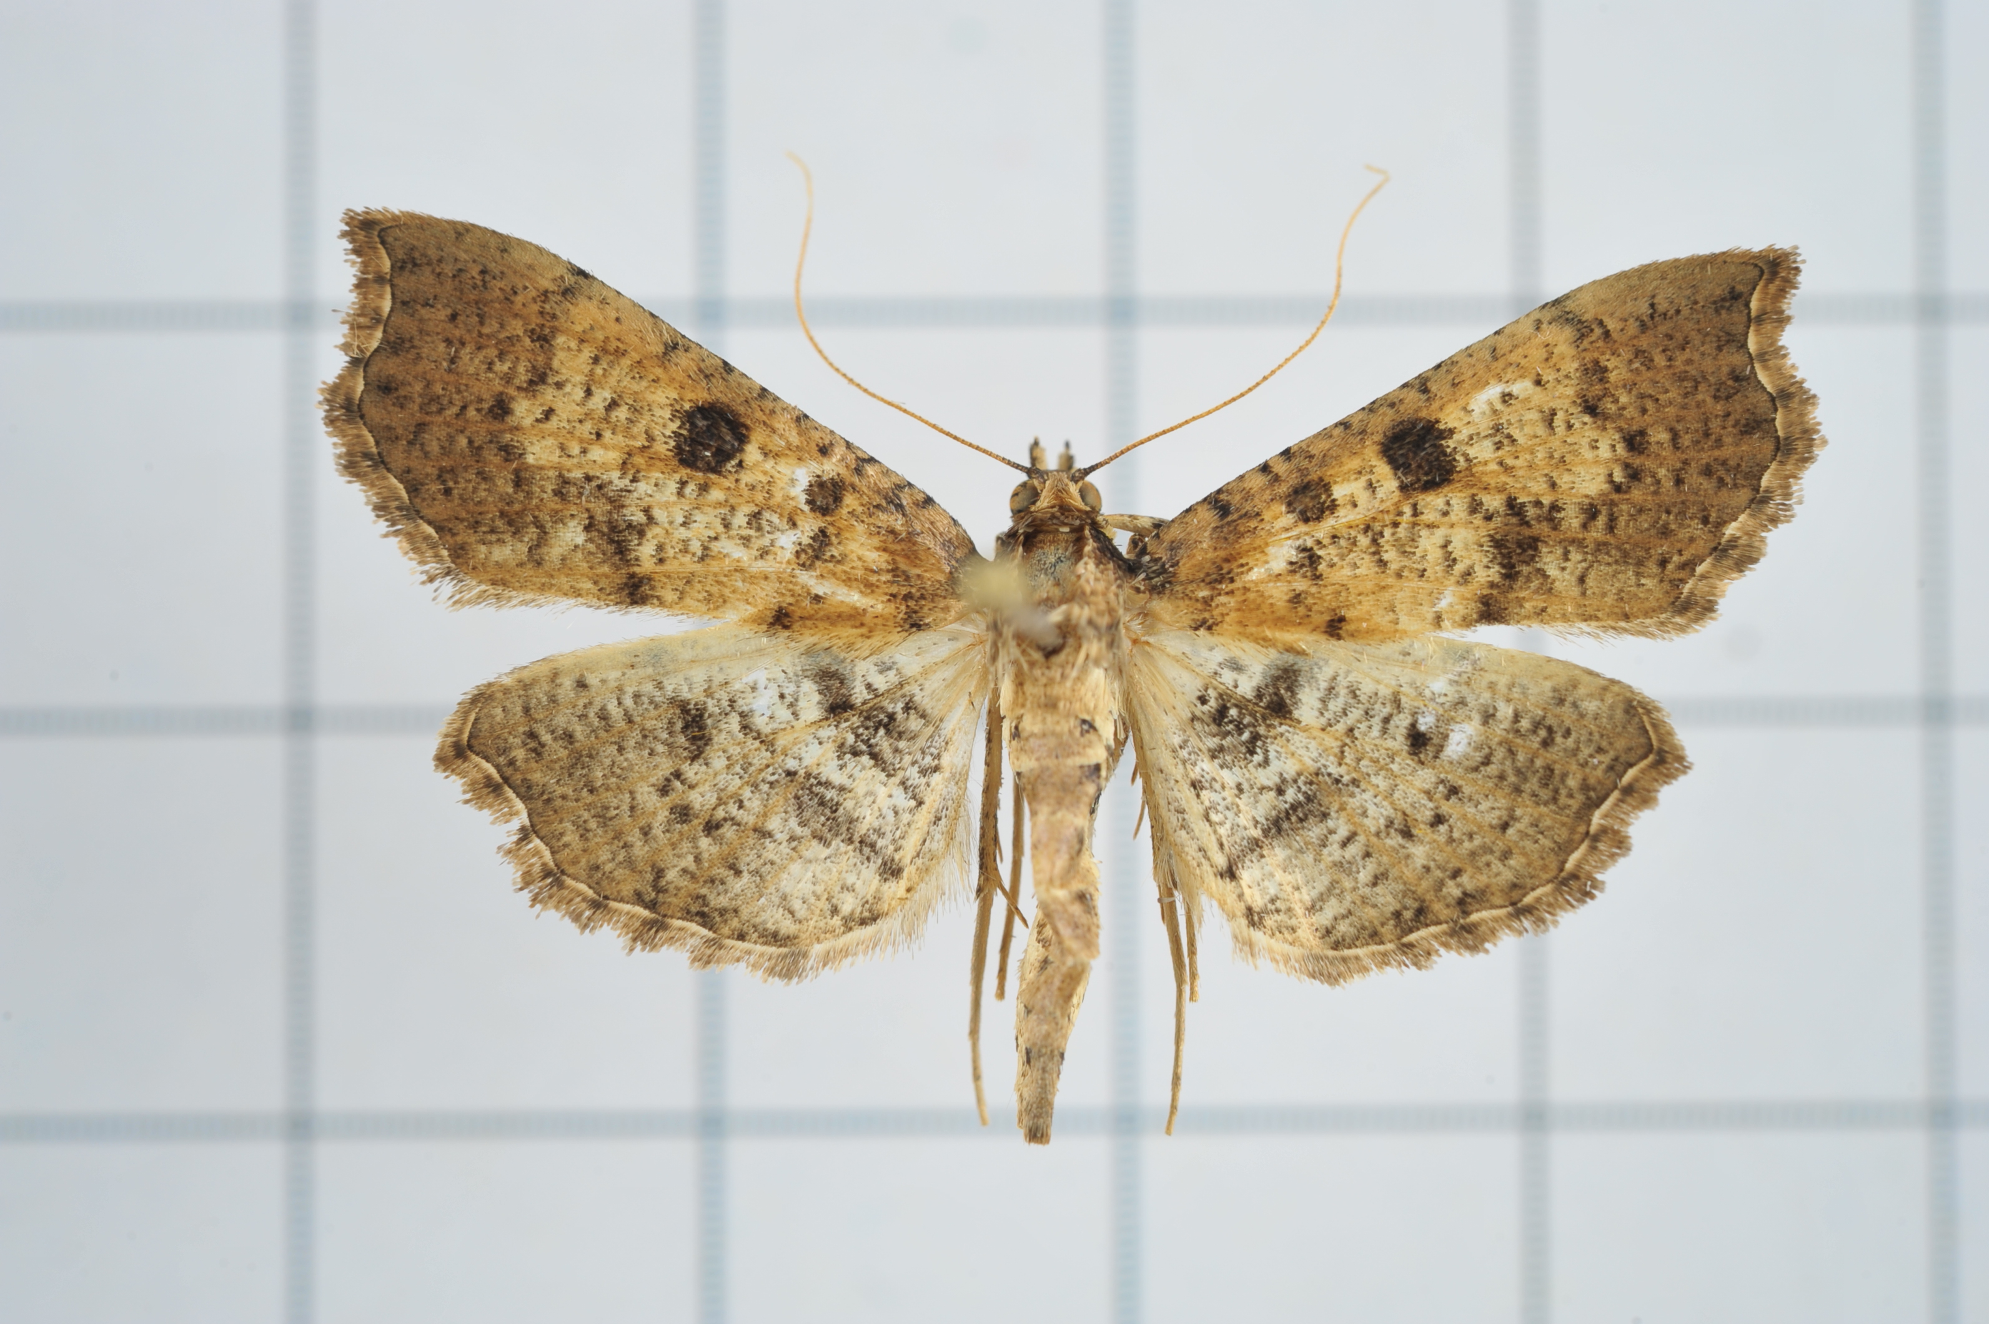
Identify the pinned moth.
Ceratarcha umbrosa
